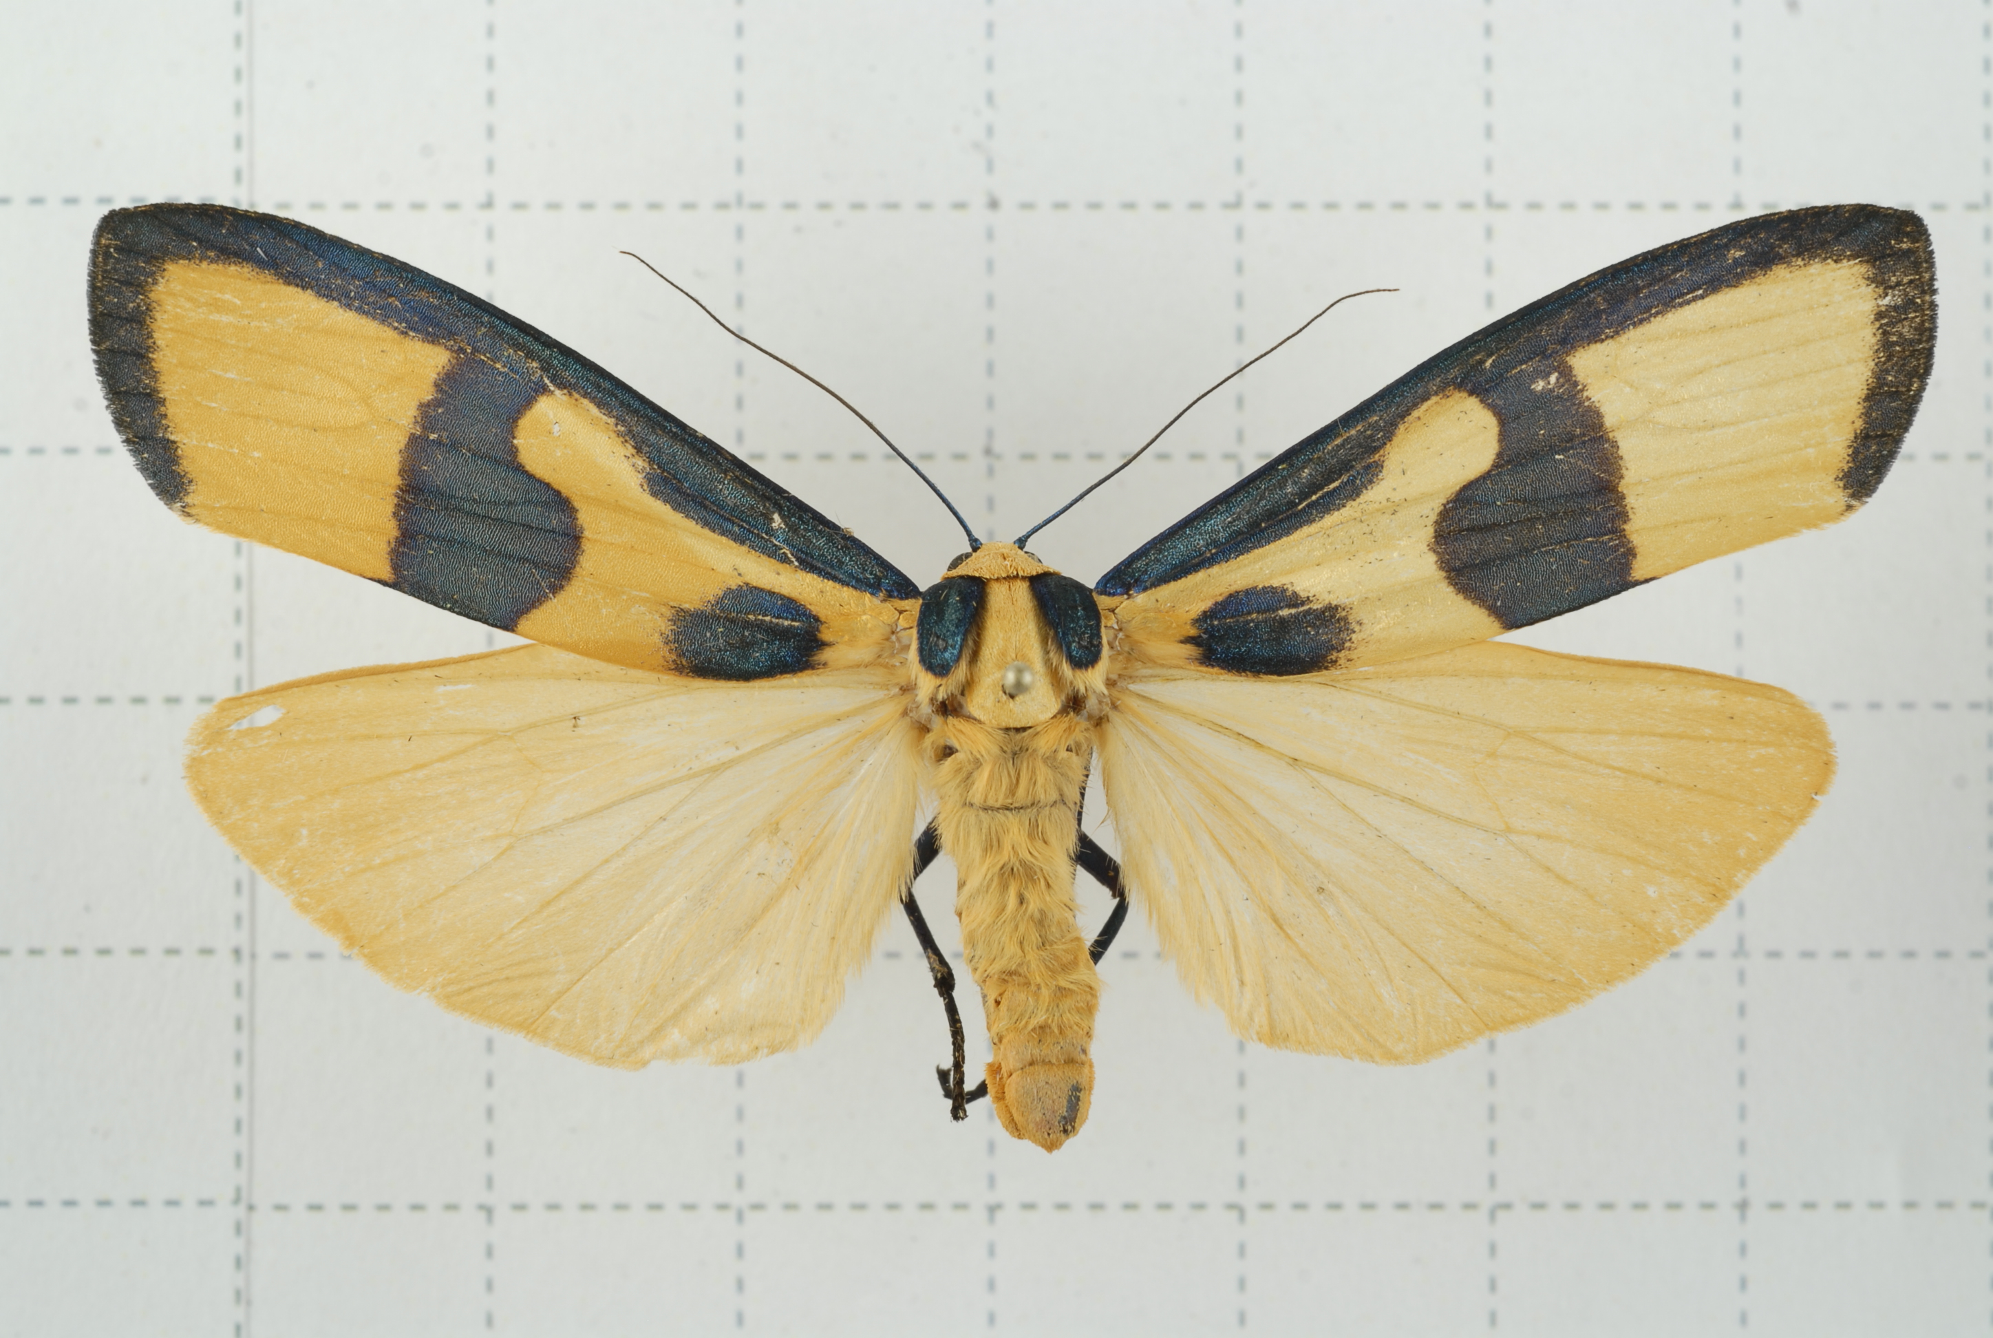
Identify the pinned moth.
Chrysaeglia magnifica
